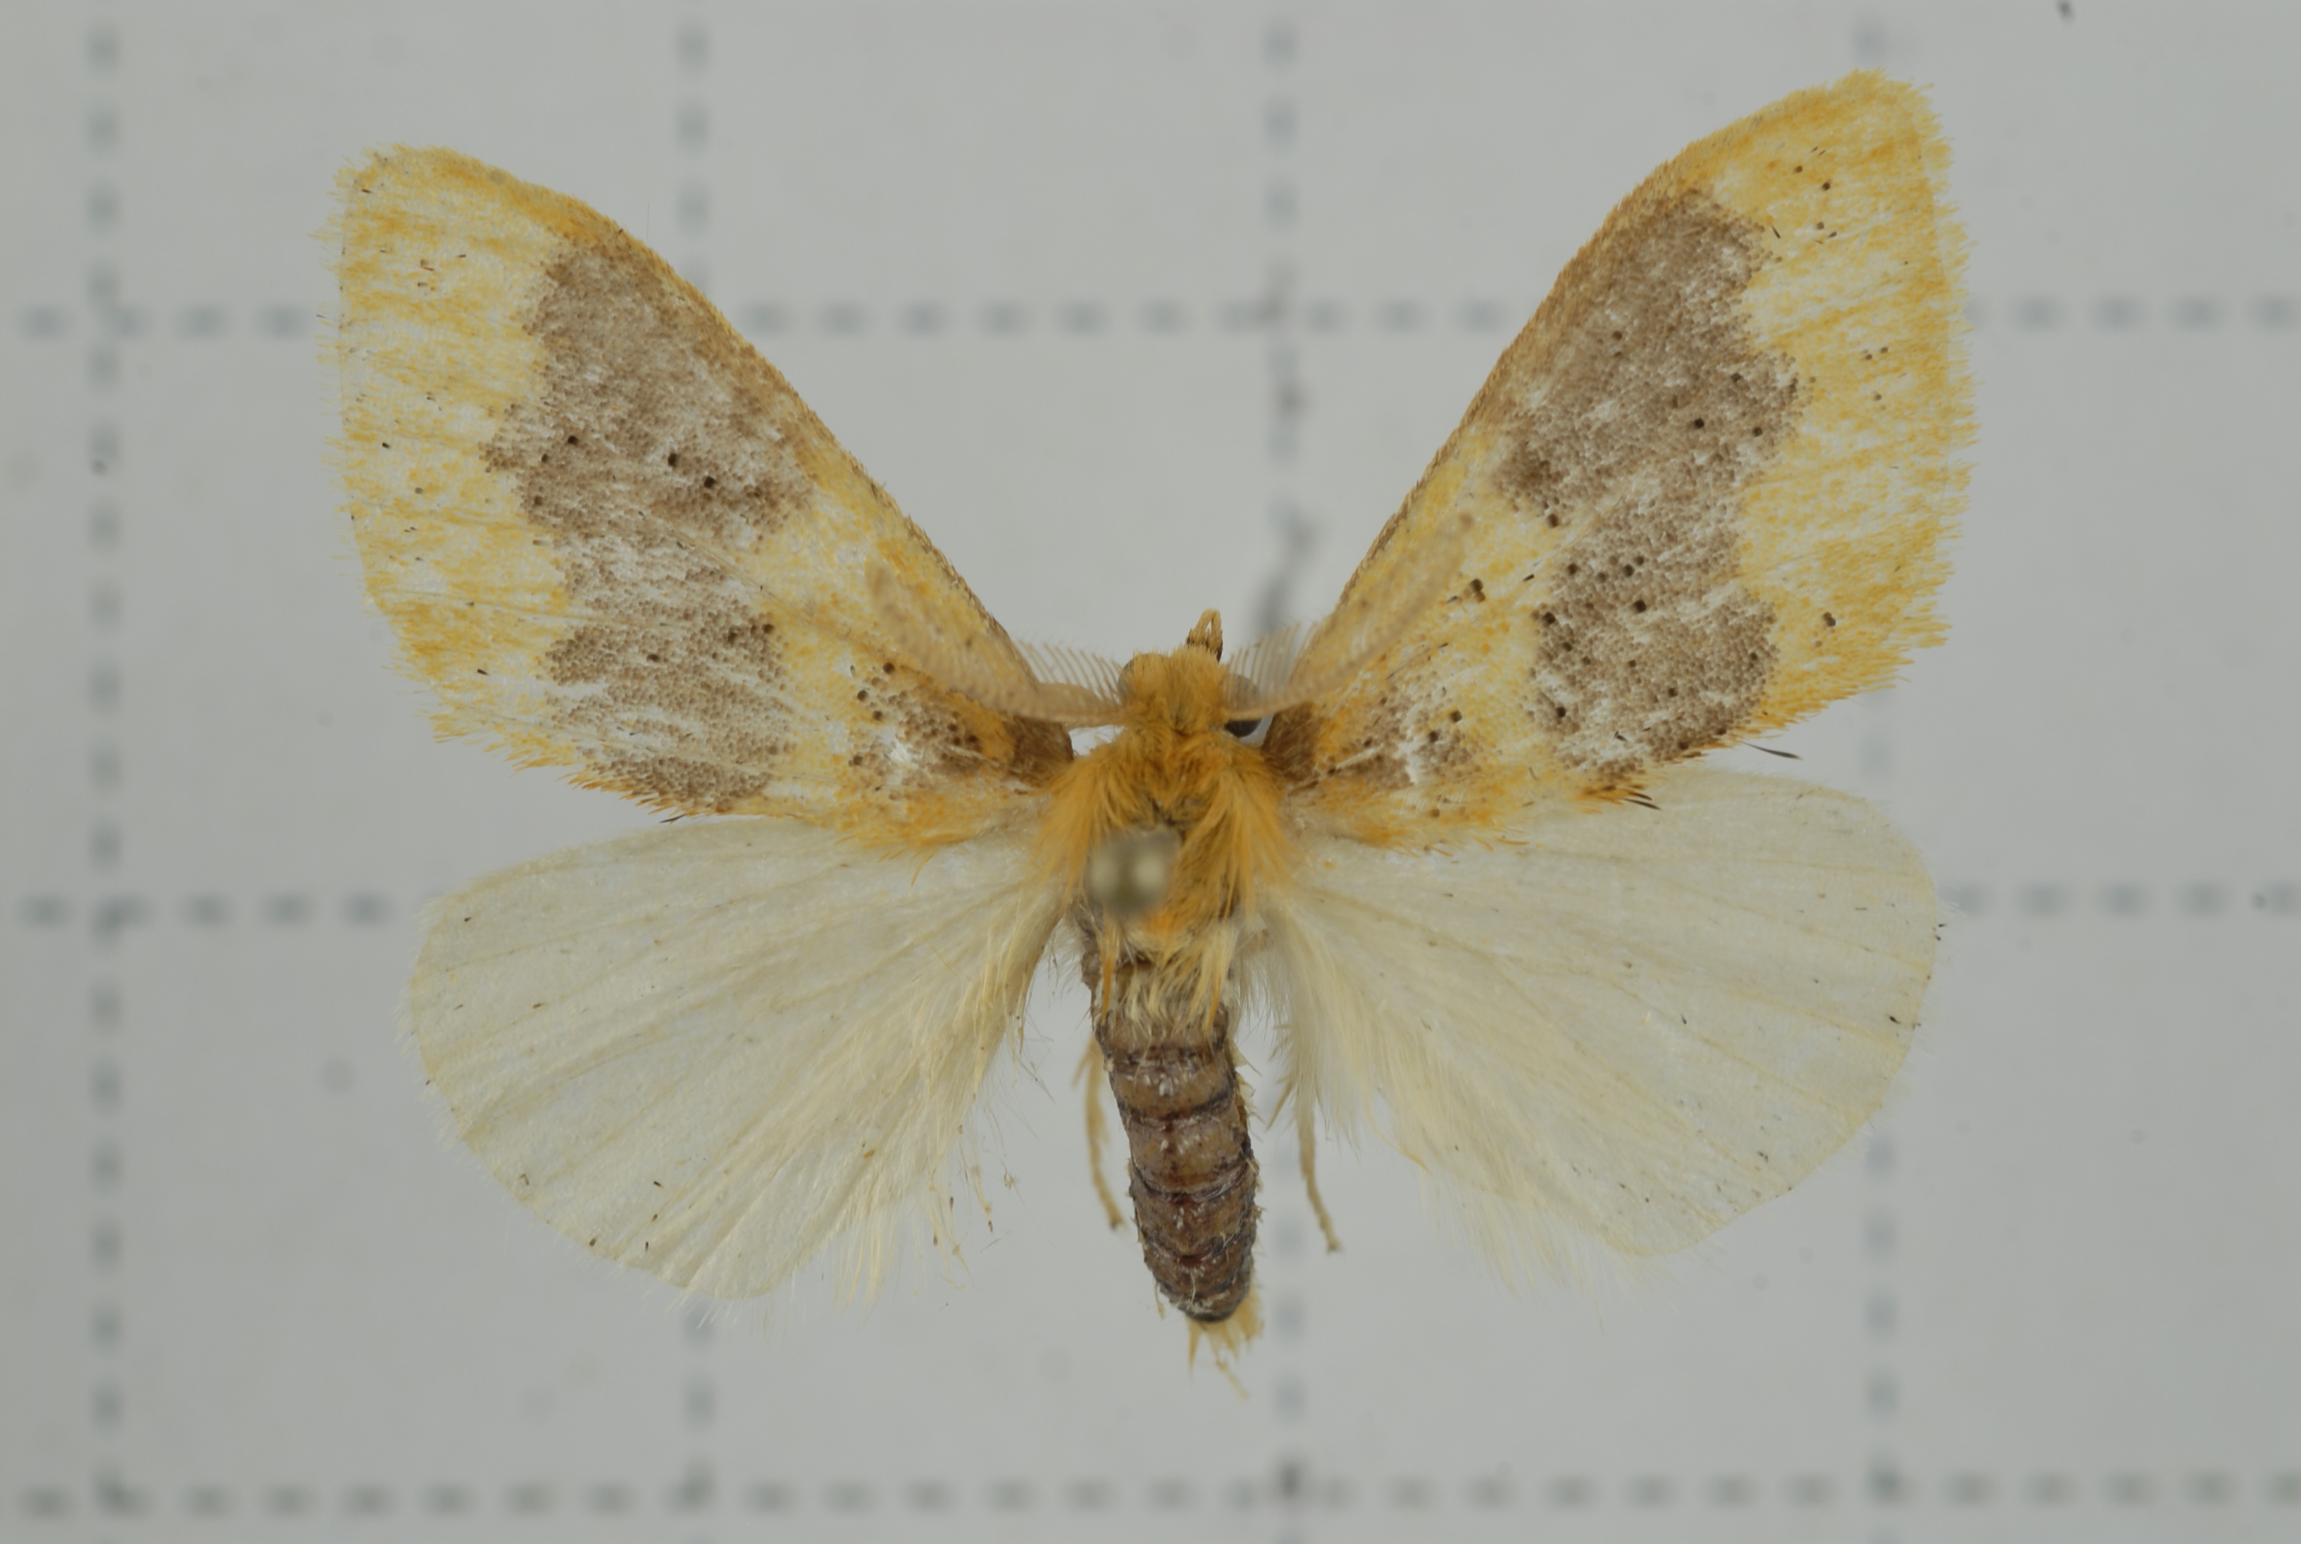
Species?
Euproctis purpureofasciata
